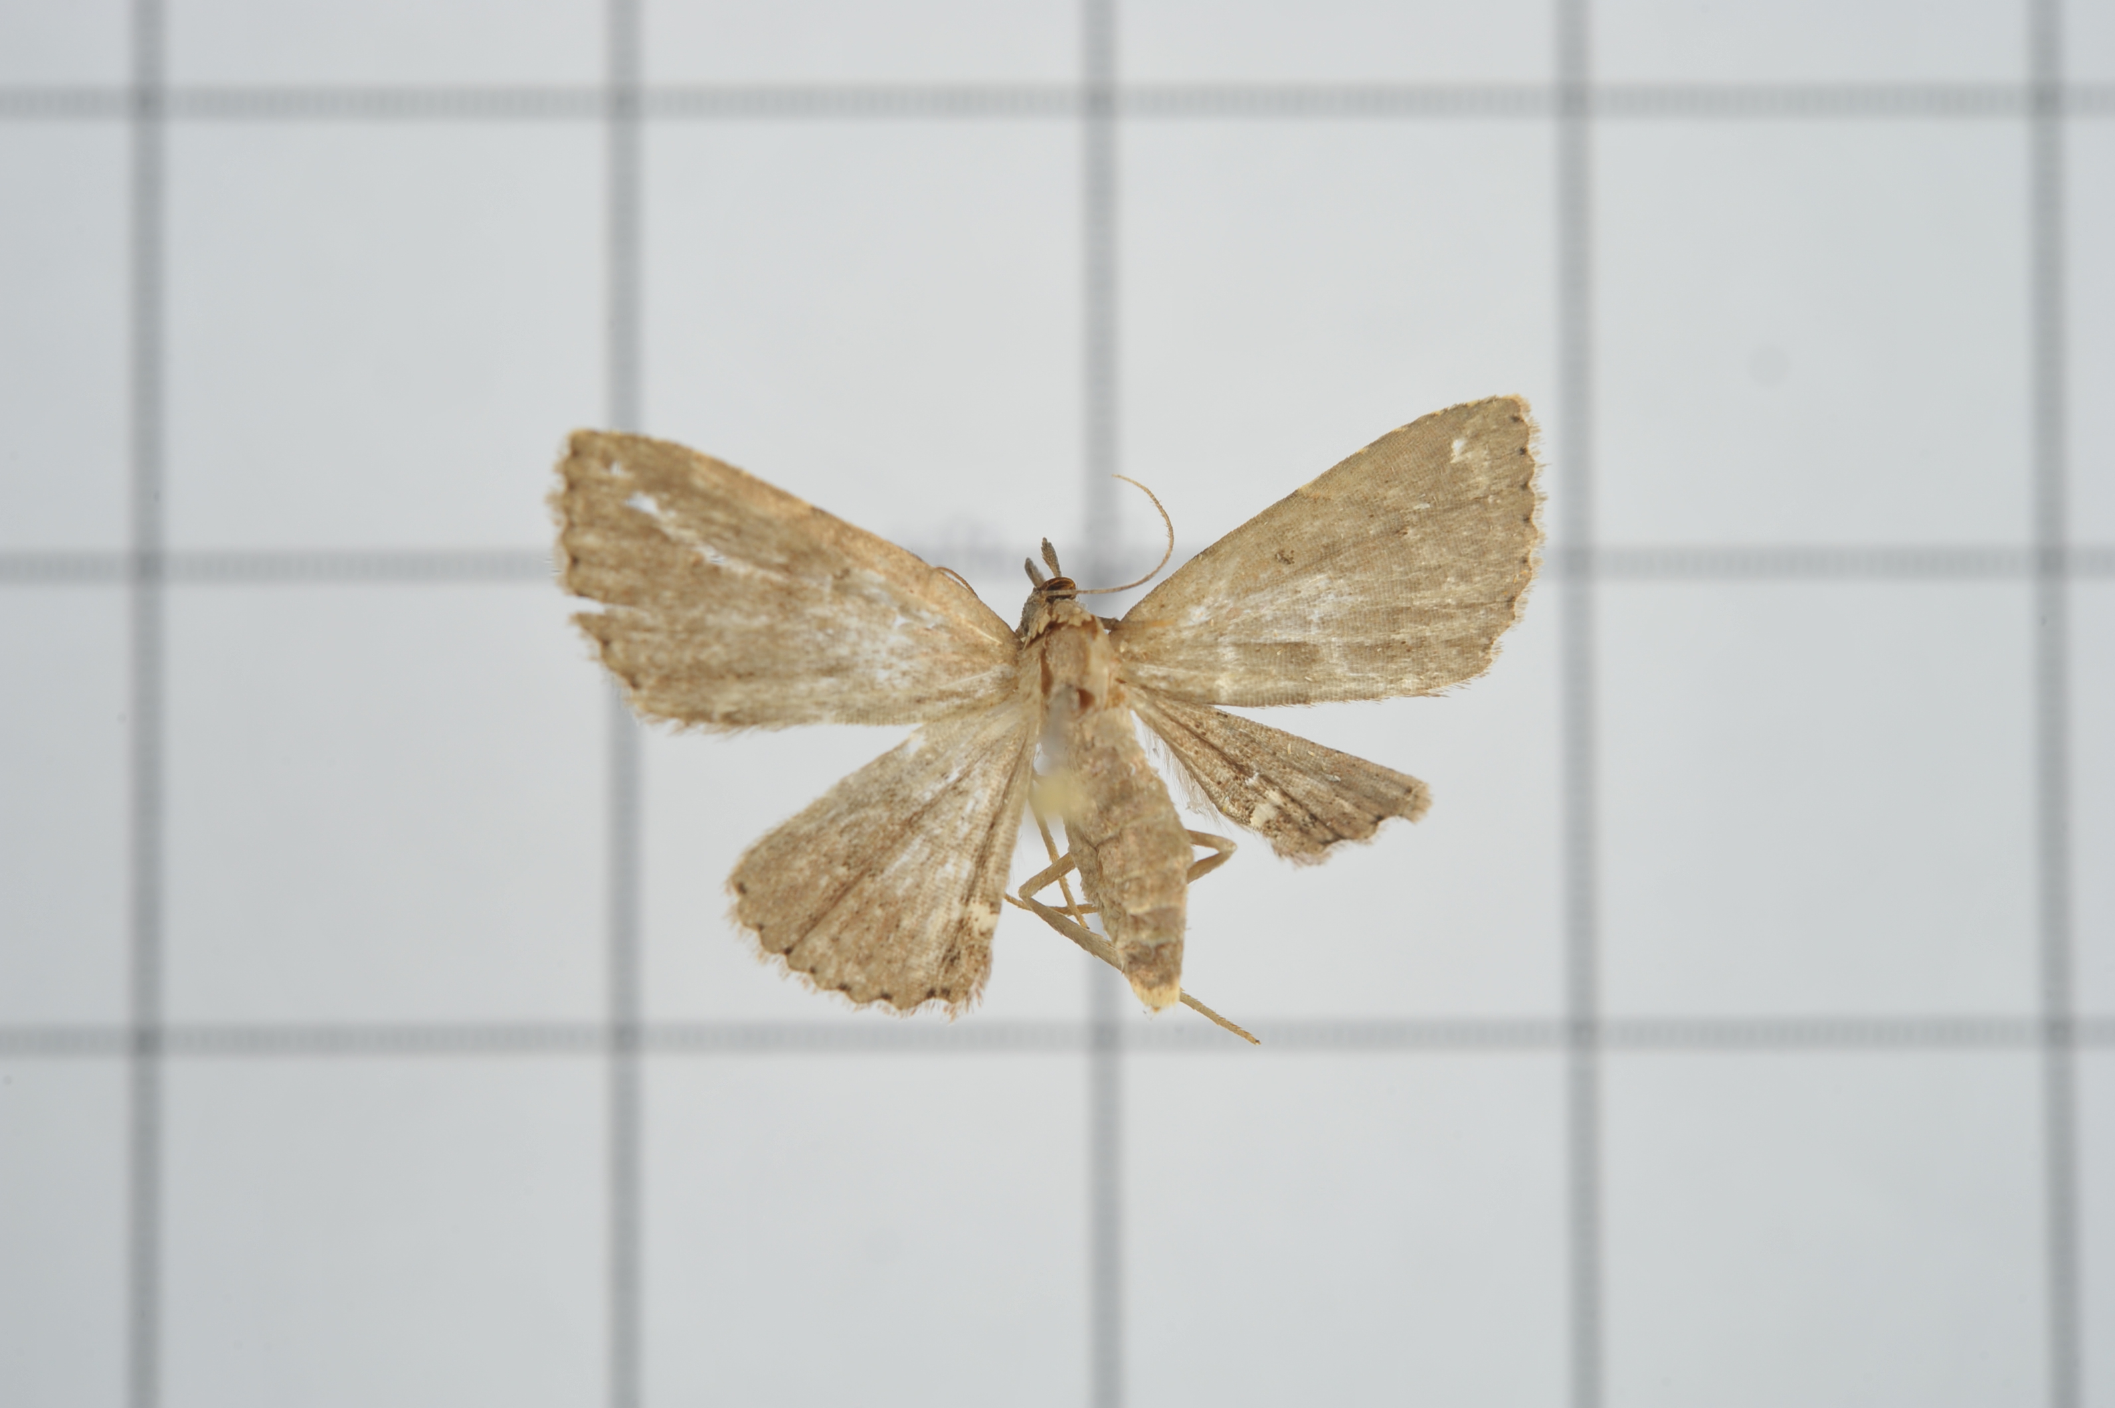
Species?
Nechesia albodentata
